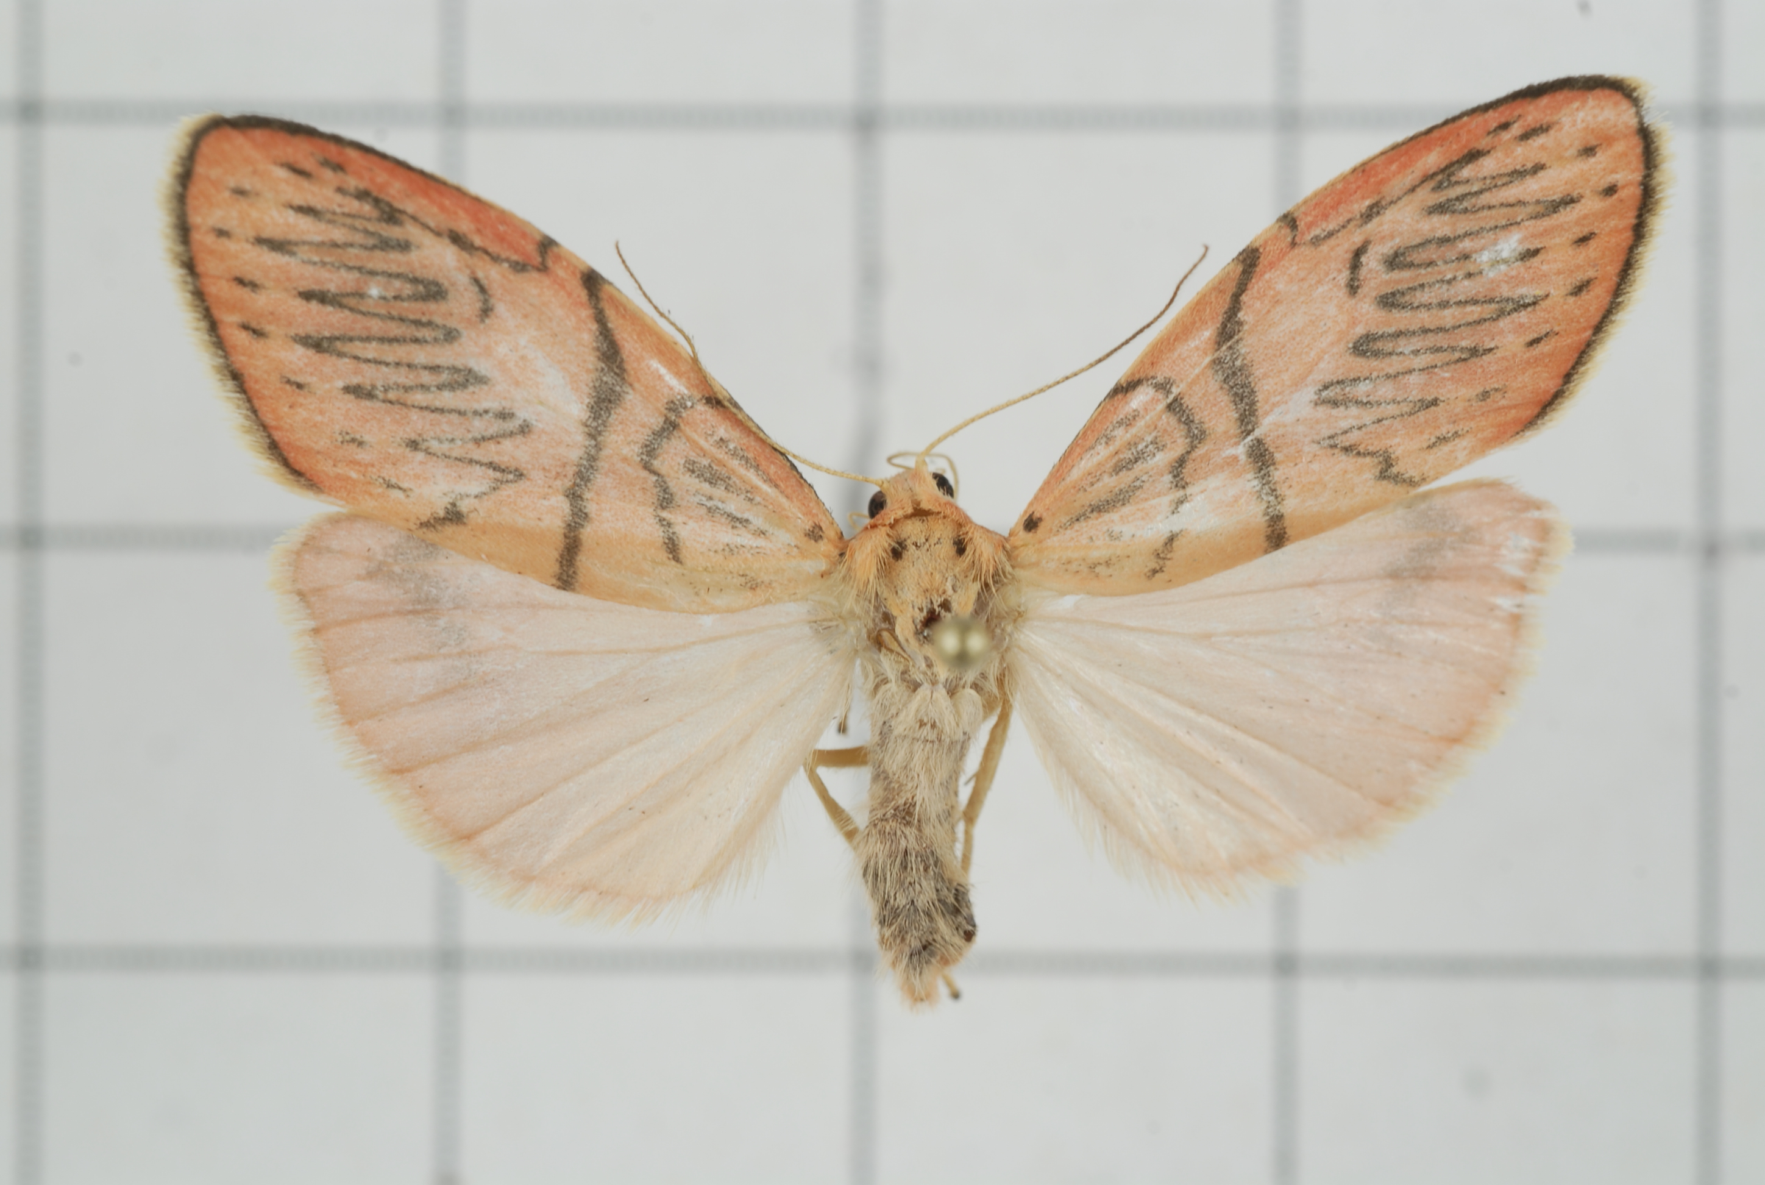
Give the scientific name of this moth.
Miltochrista yueh
